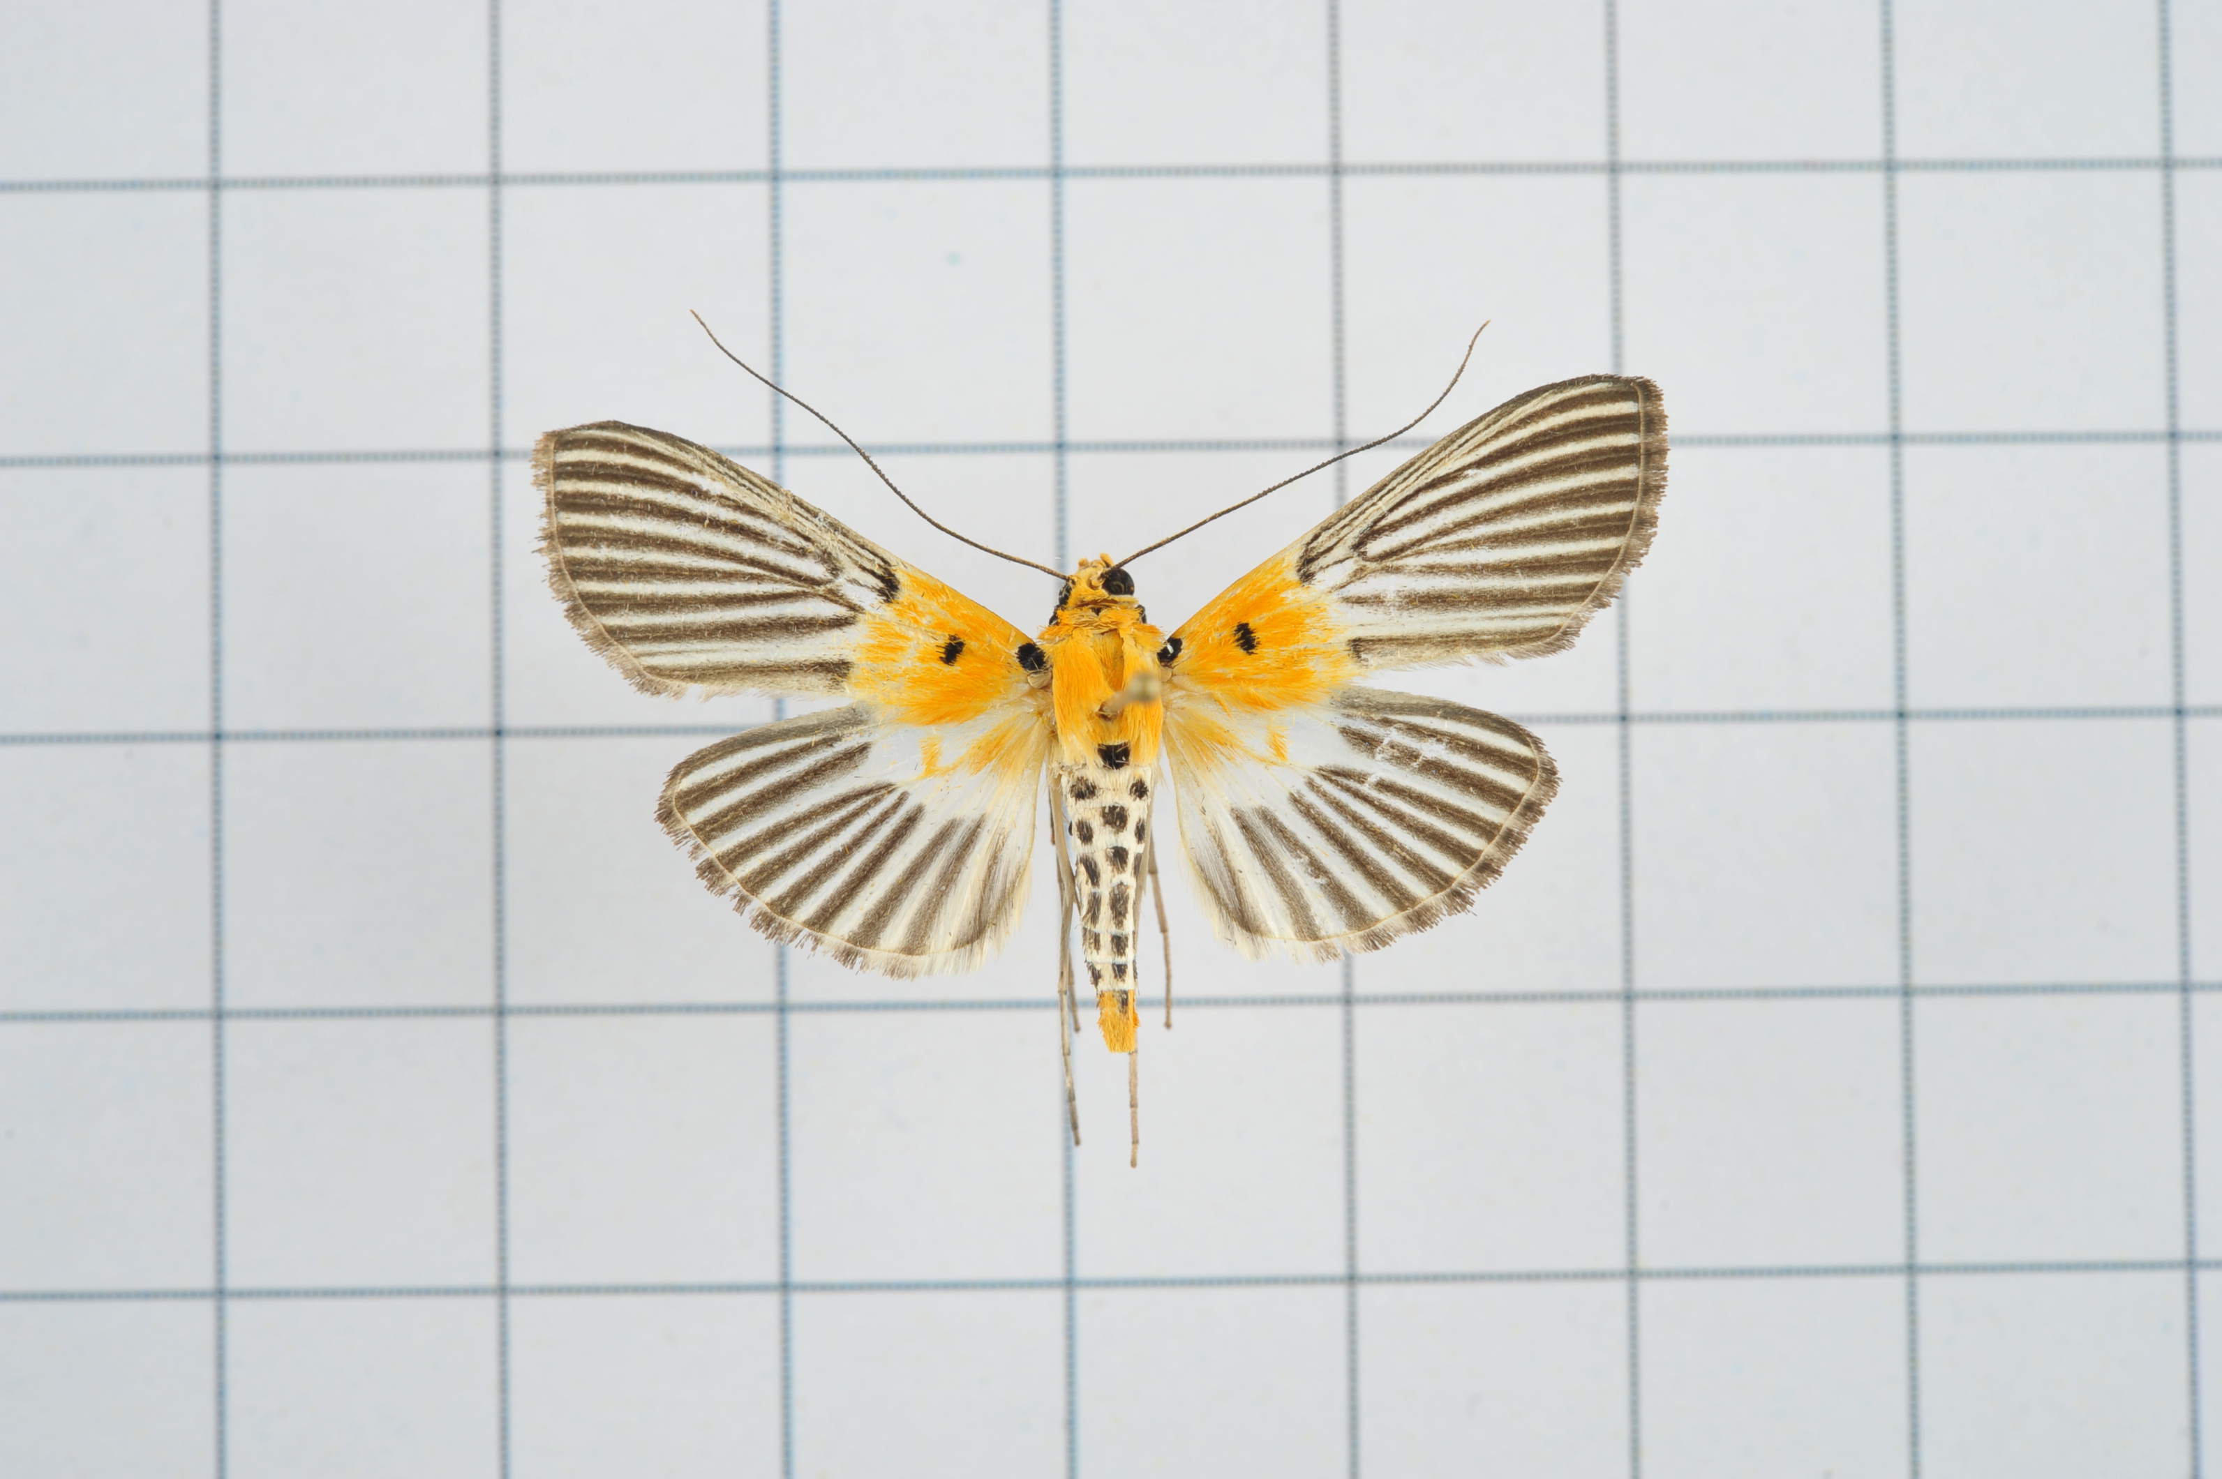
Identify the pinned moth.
Nevrina procopia
